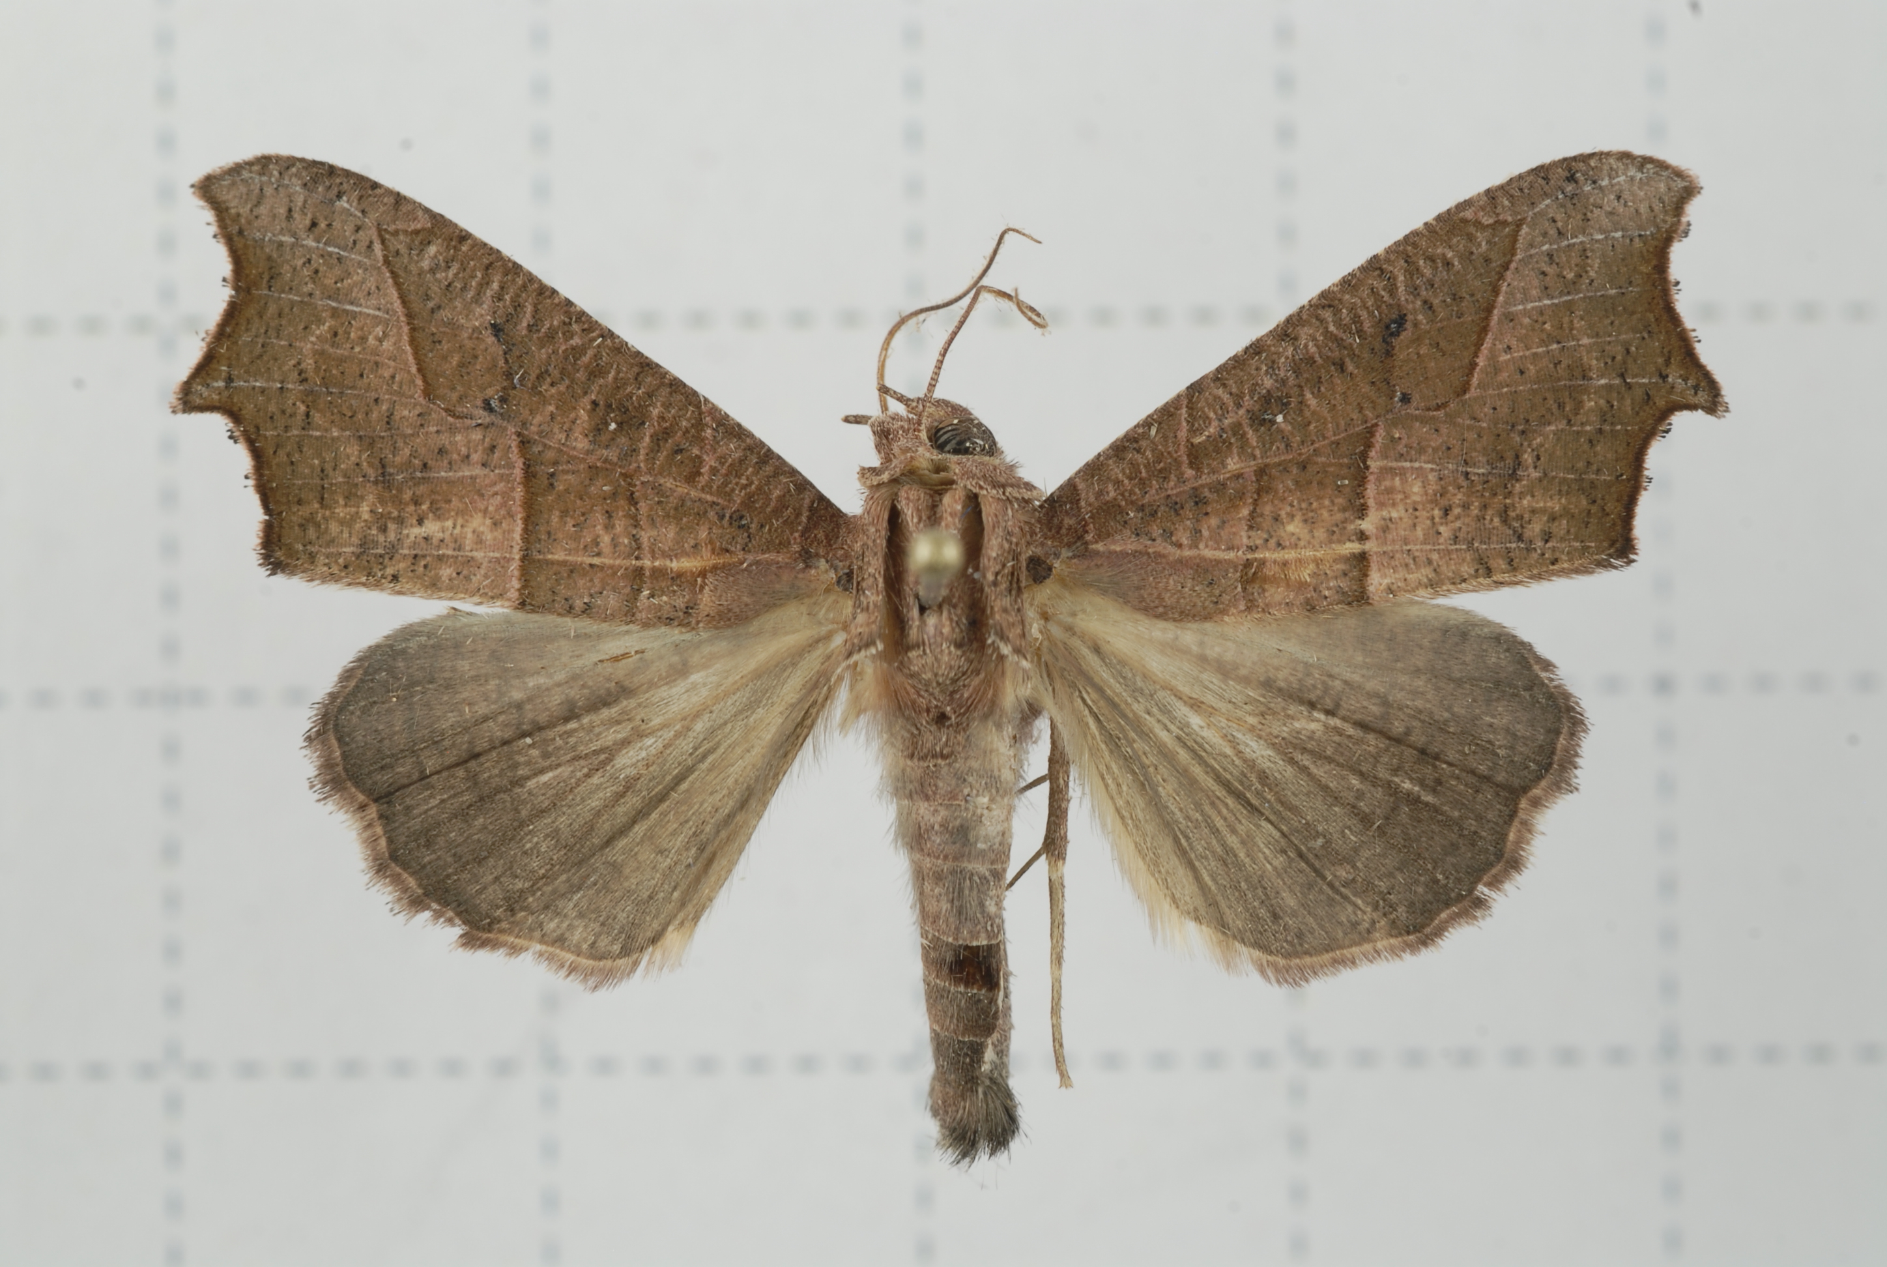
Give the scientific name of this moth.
Gonitis mesogona
